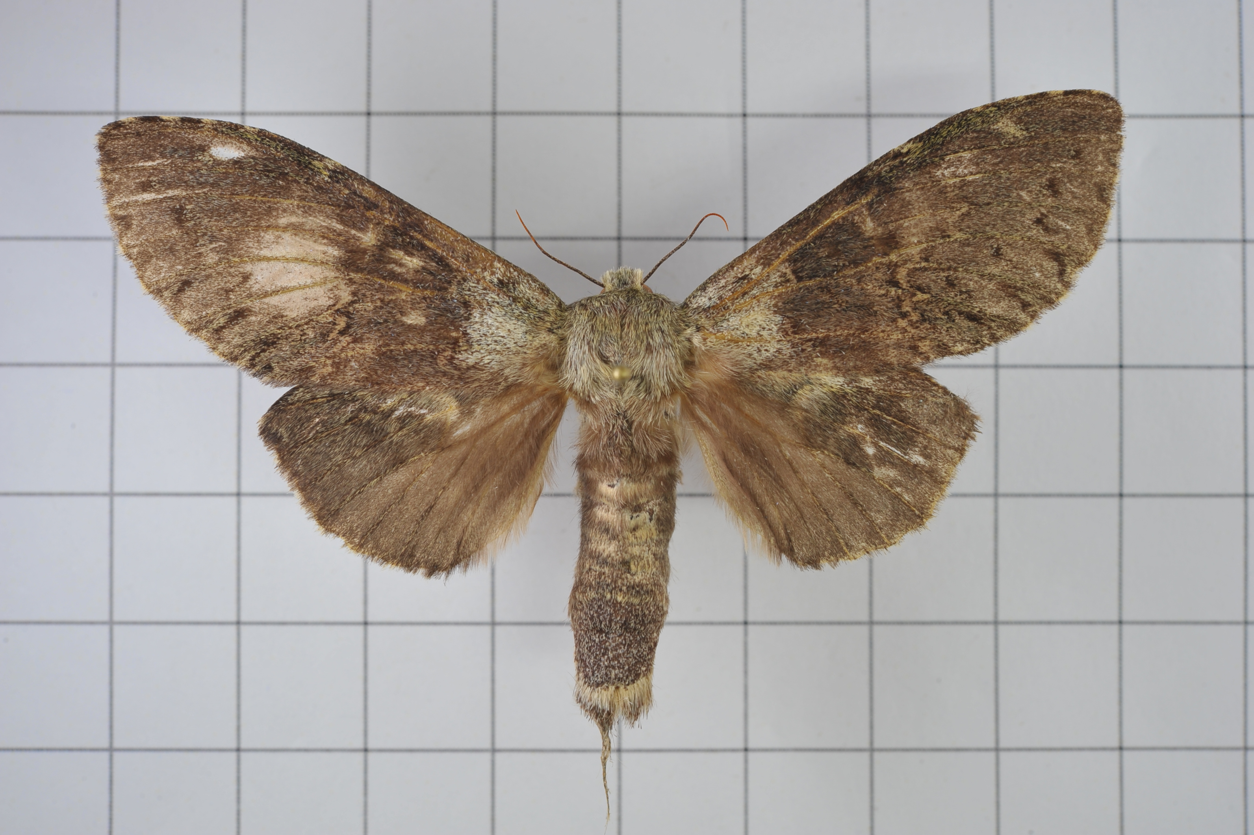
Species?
Stauropus teikichiana teikichiana
